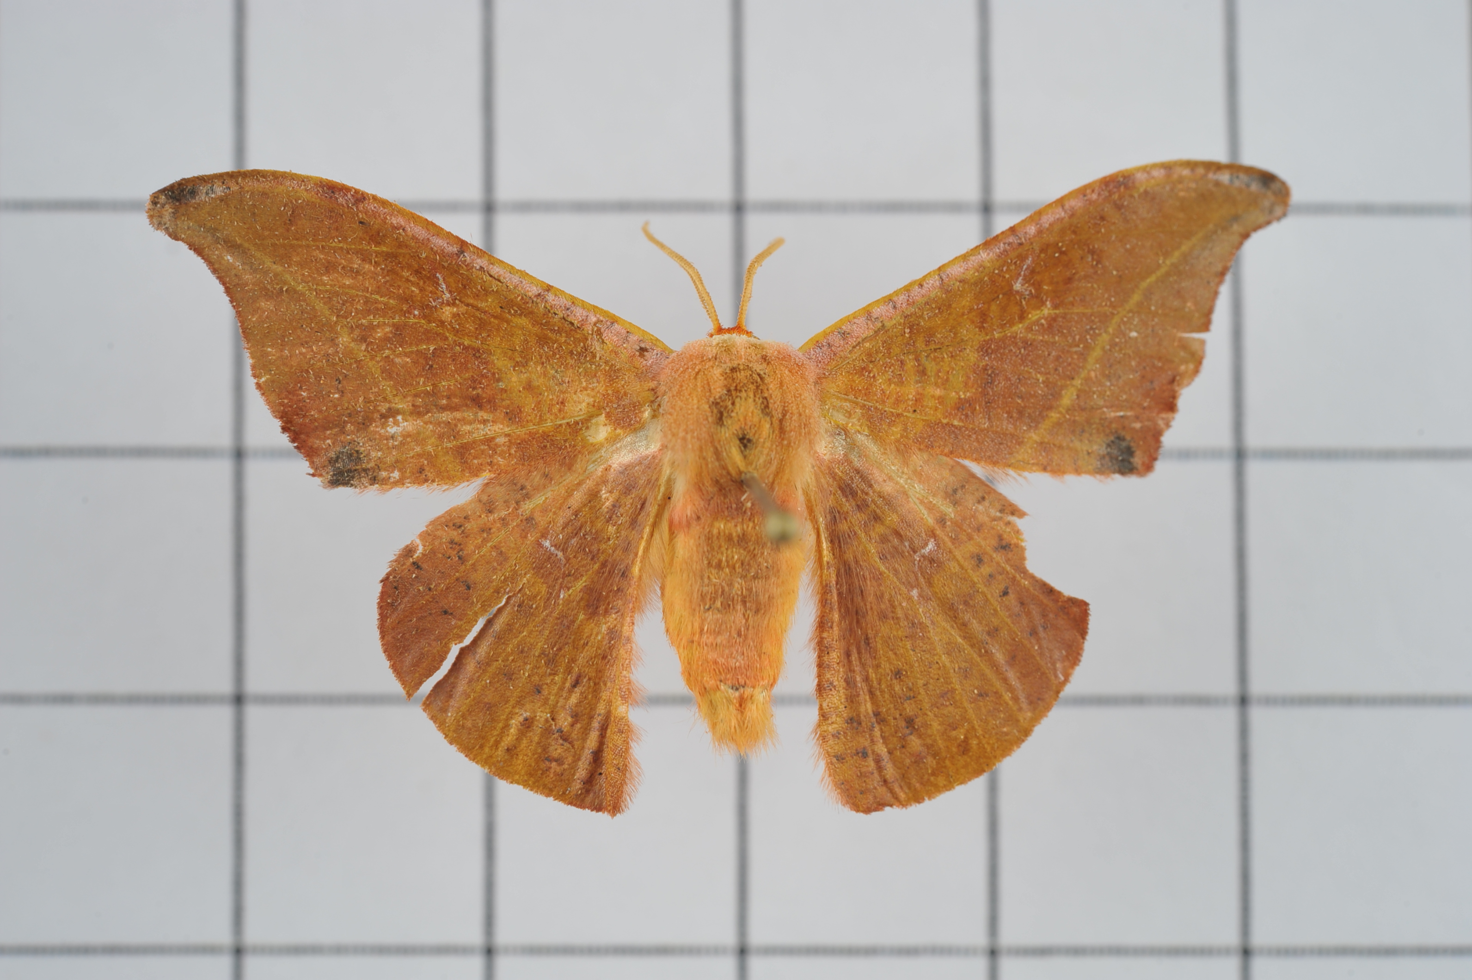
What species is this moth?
Oreta extensa
